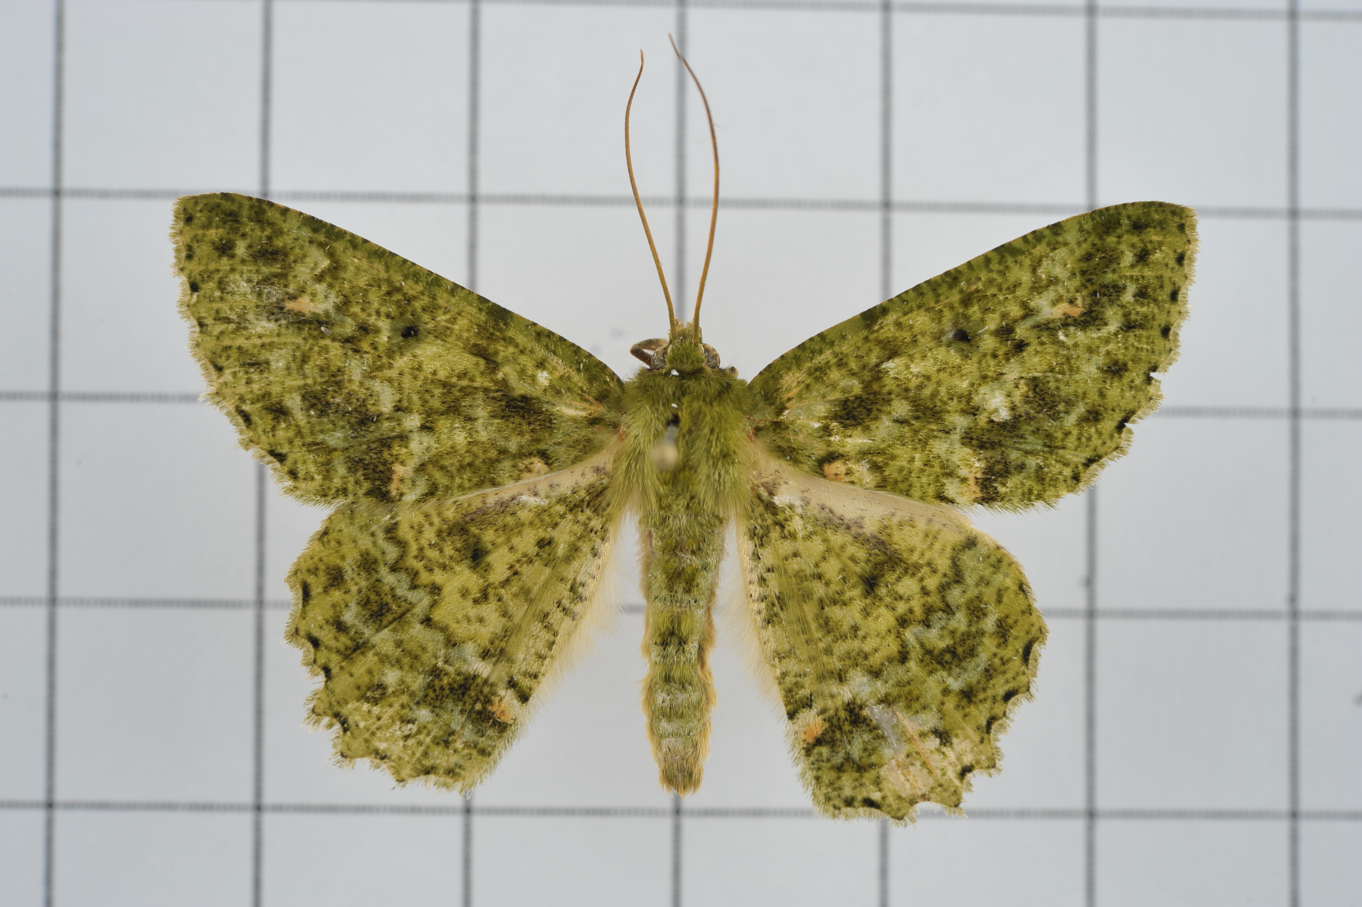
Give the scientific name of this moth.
Herochroma ochreipicta
